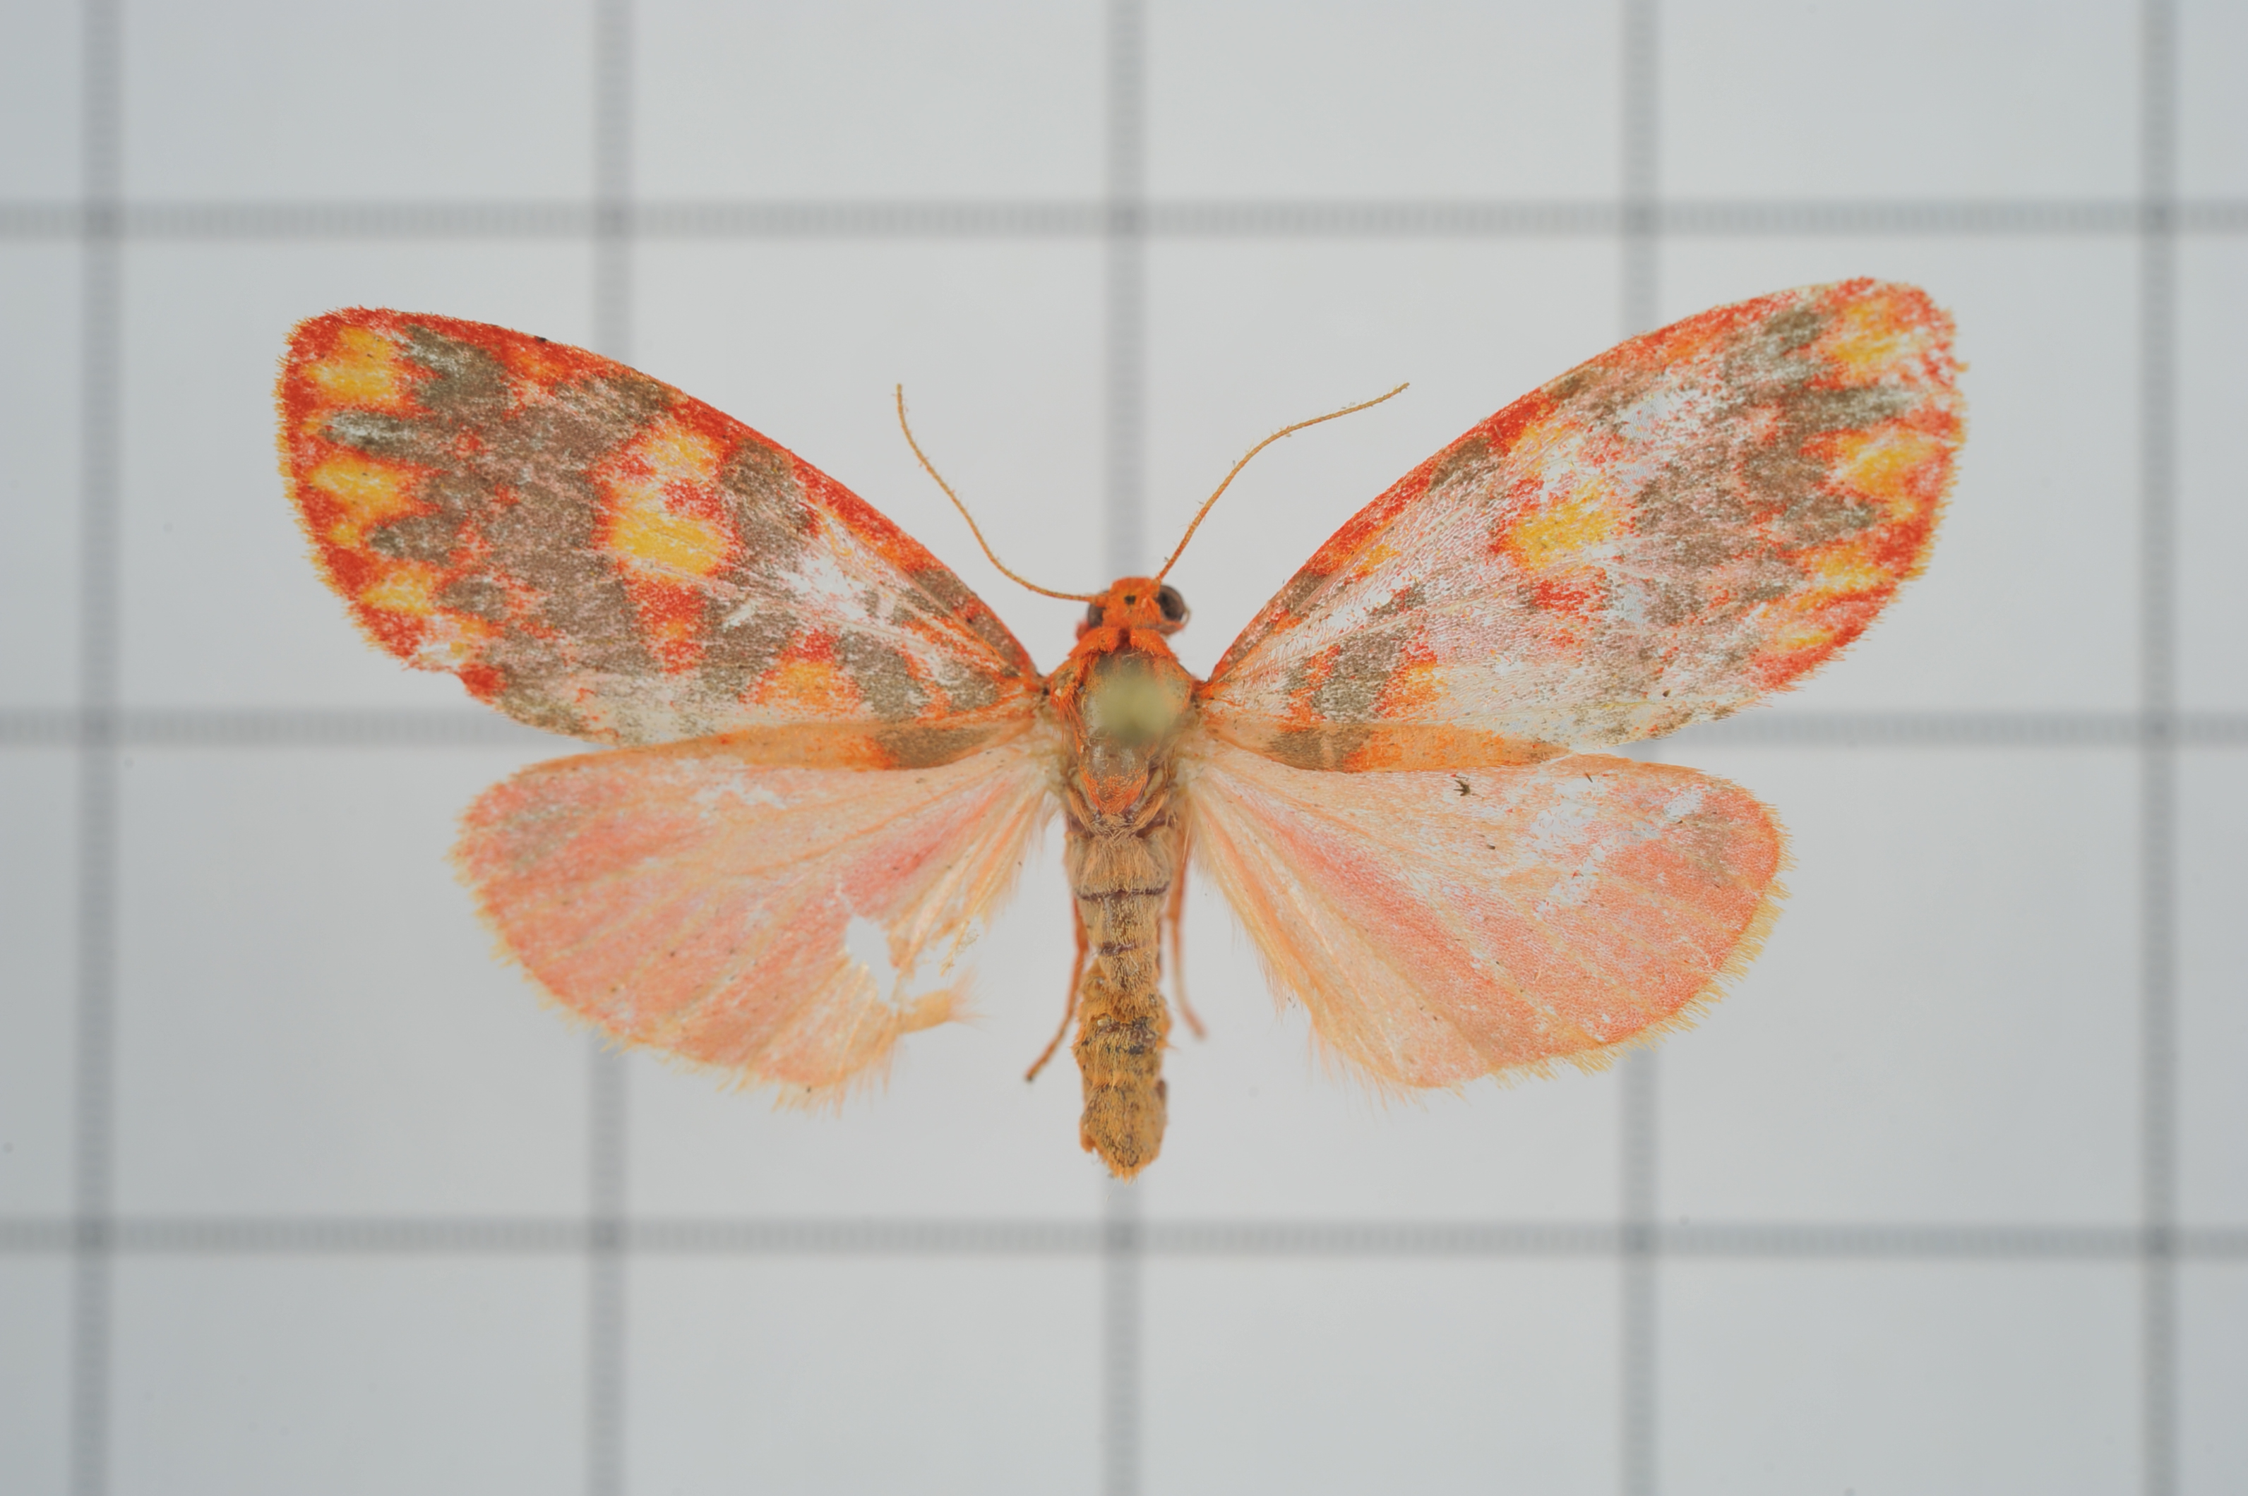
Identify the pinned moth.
Floridasura tricolor
